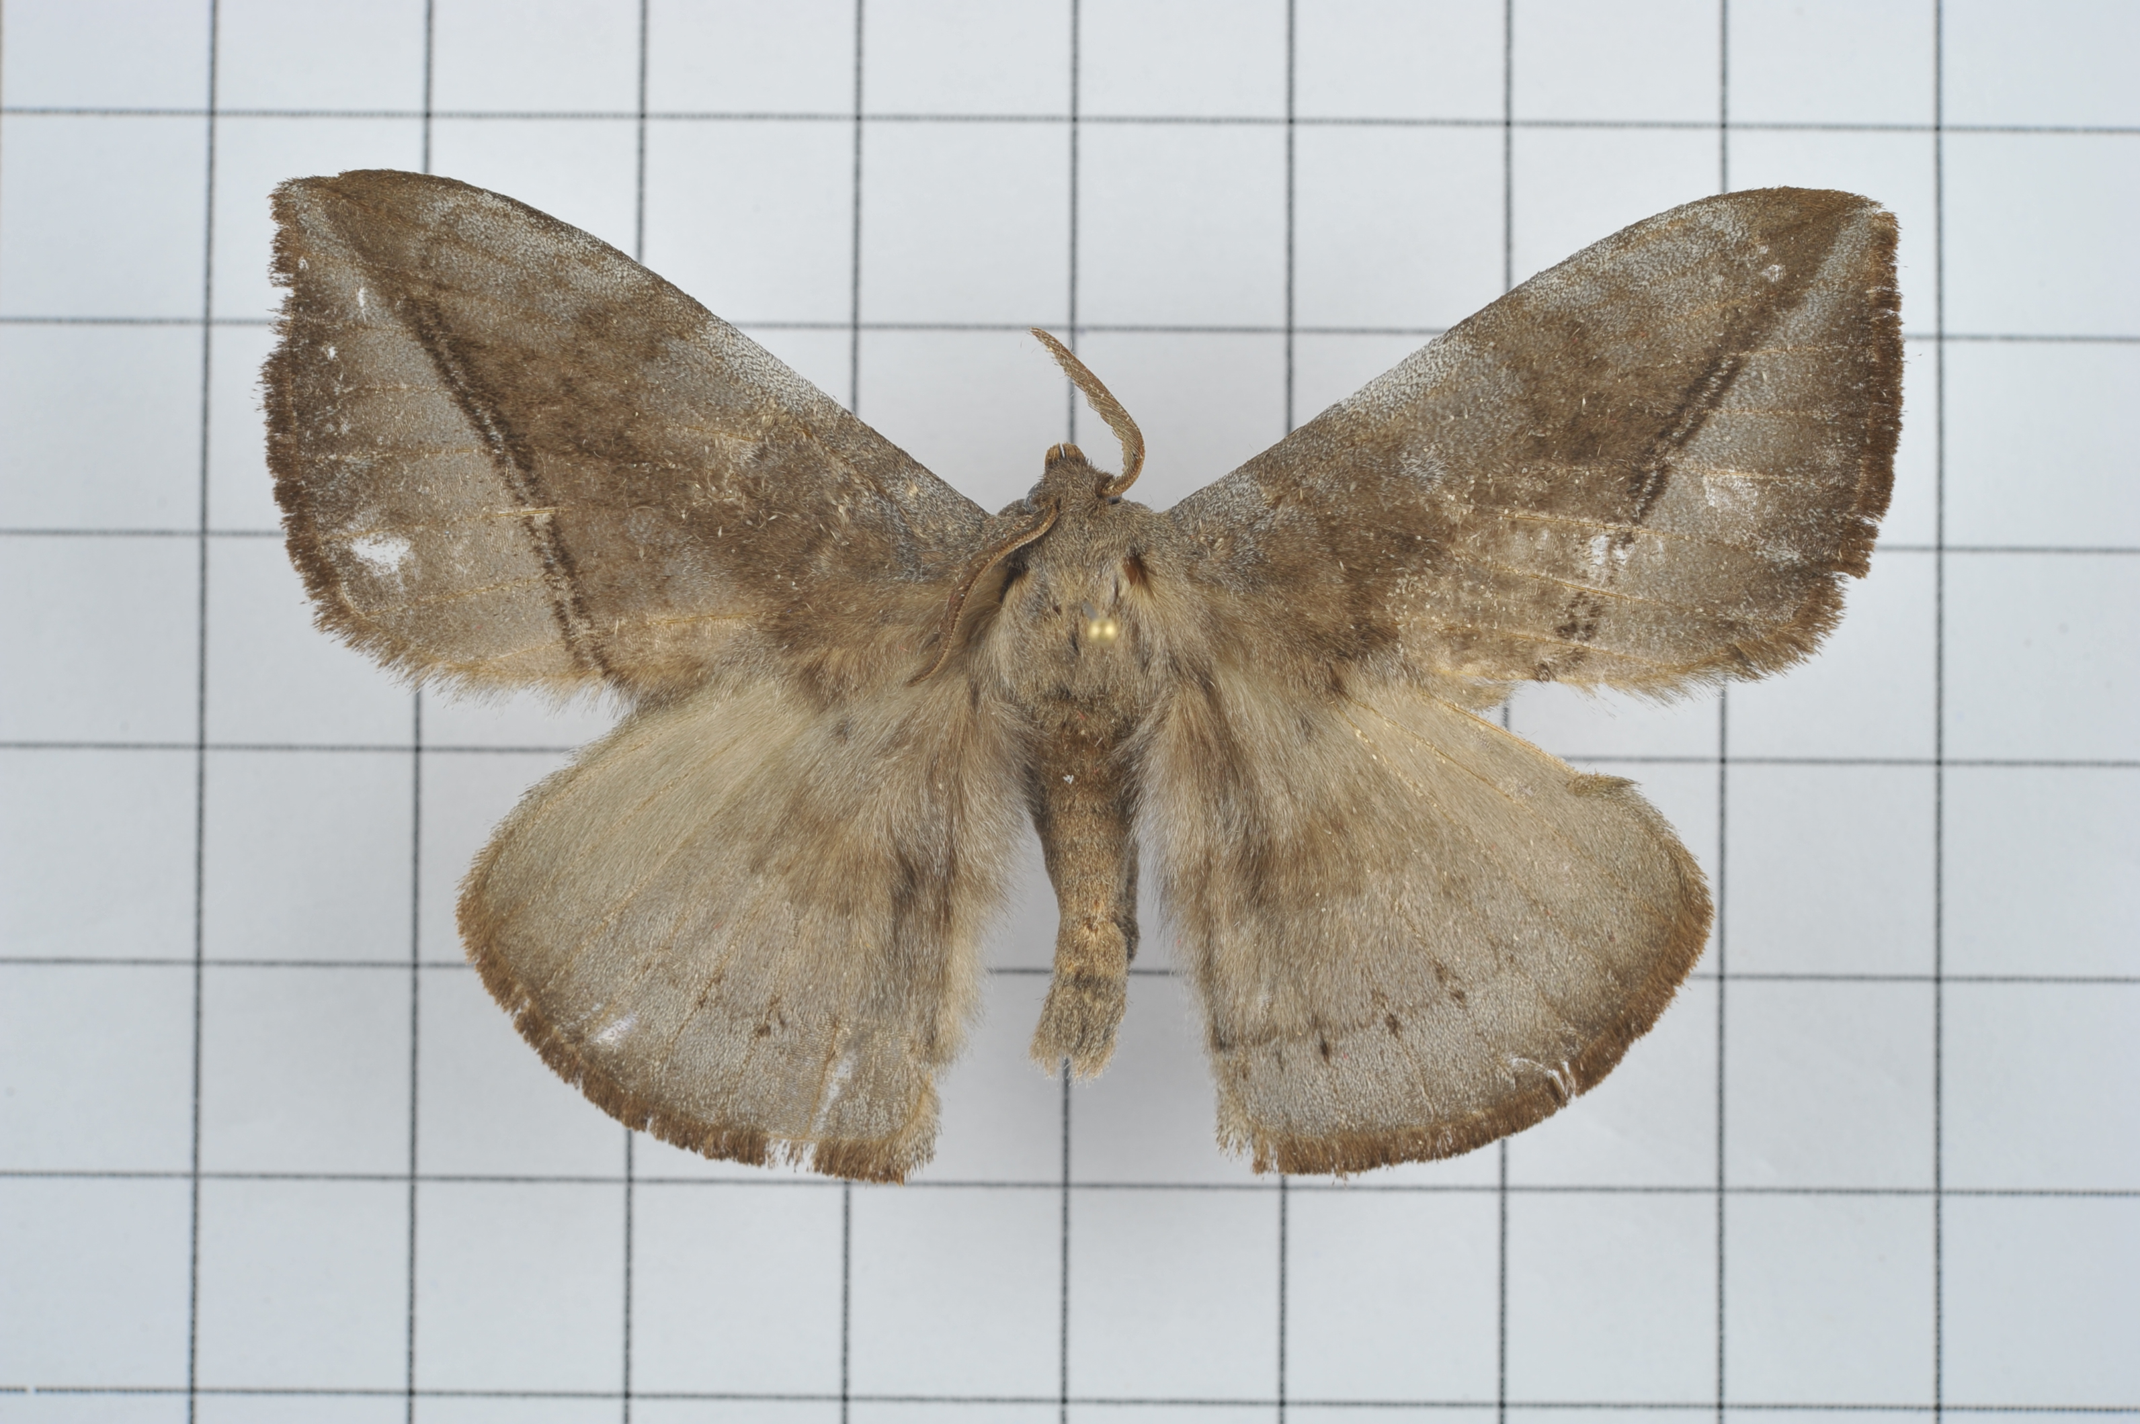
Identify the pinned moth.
Ganisa formosicola
